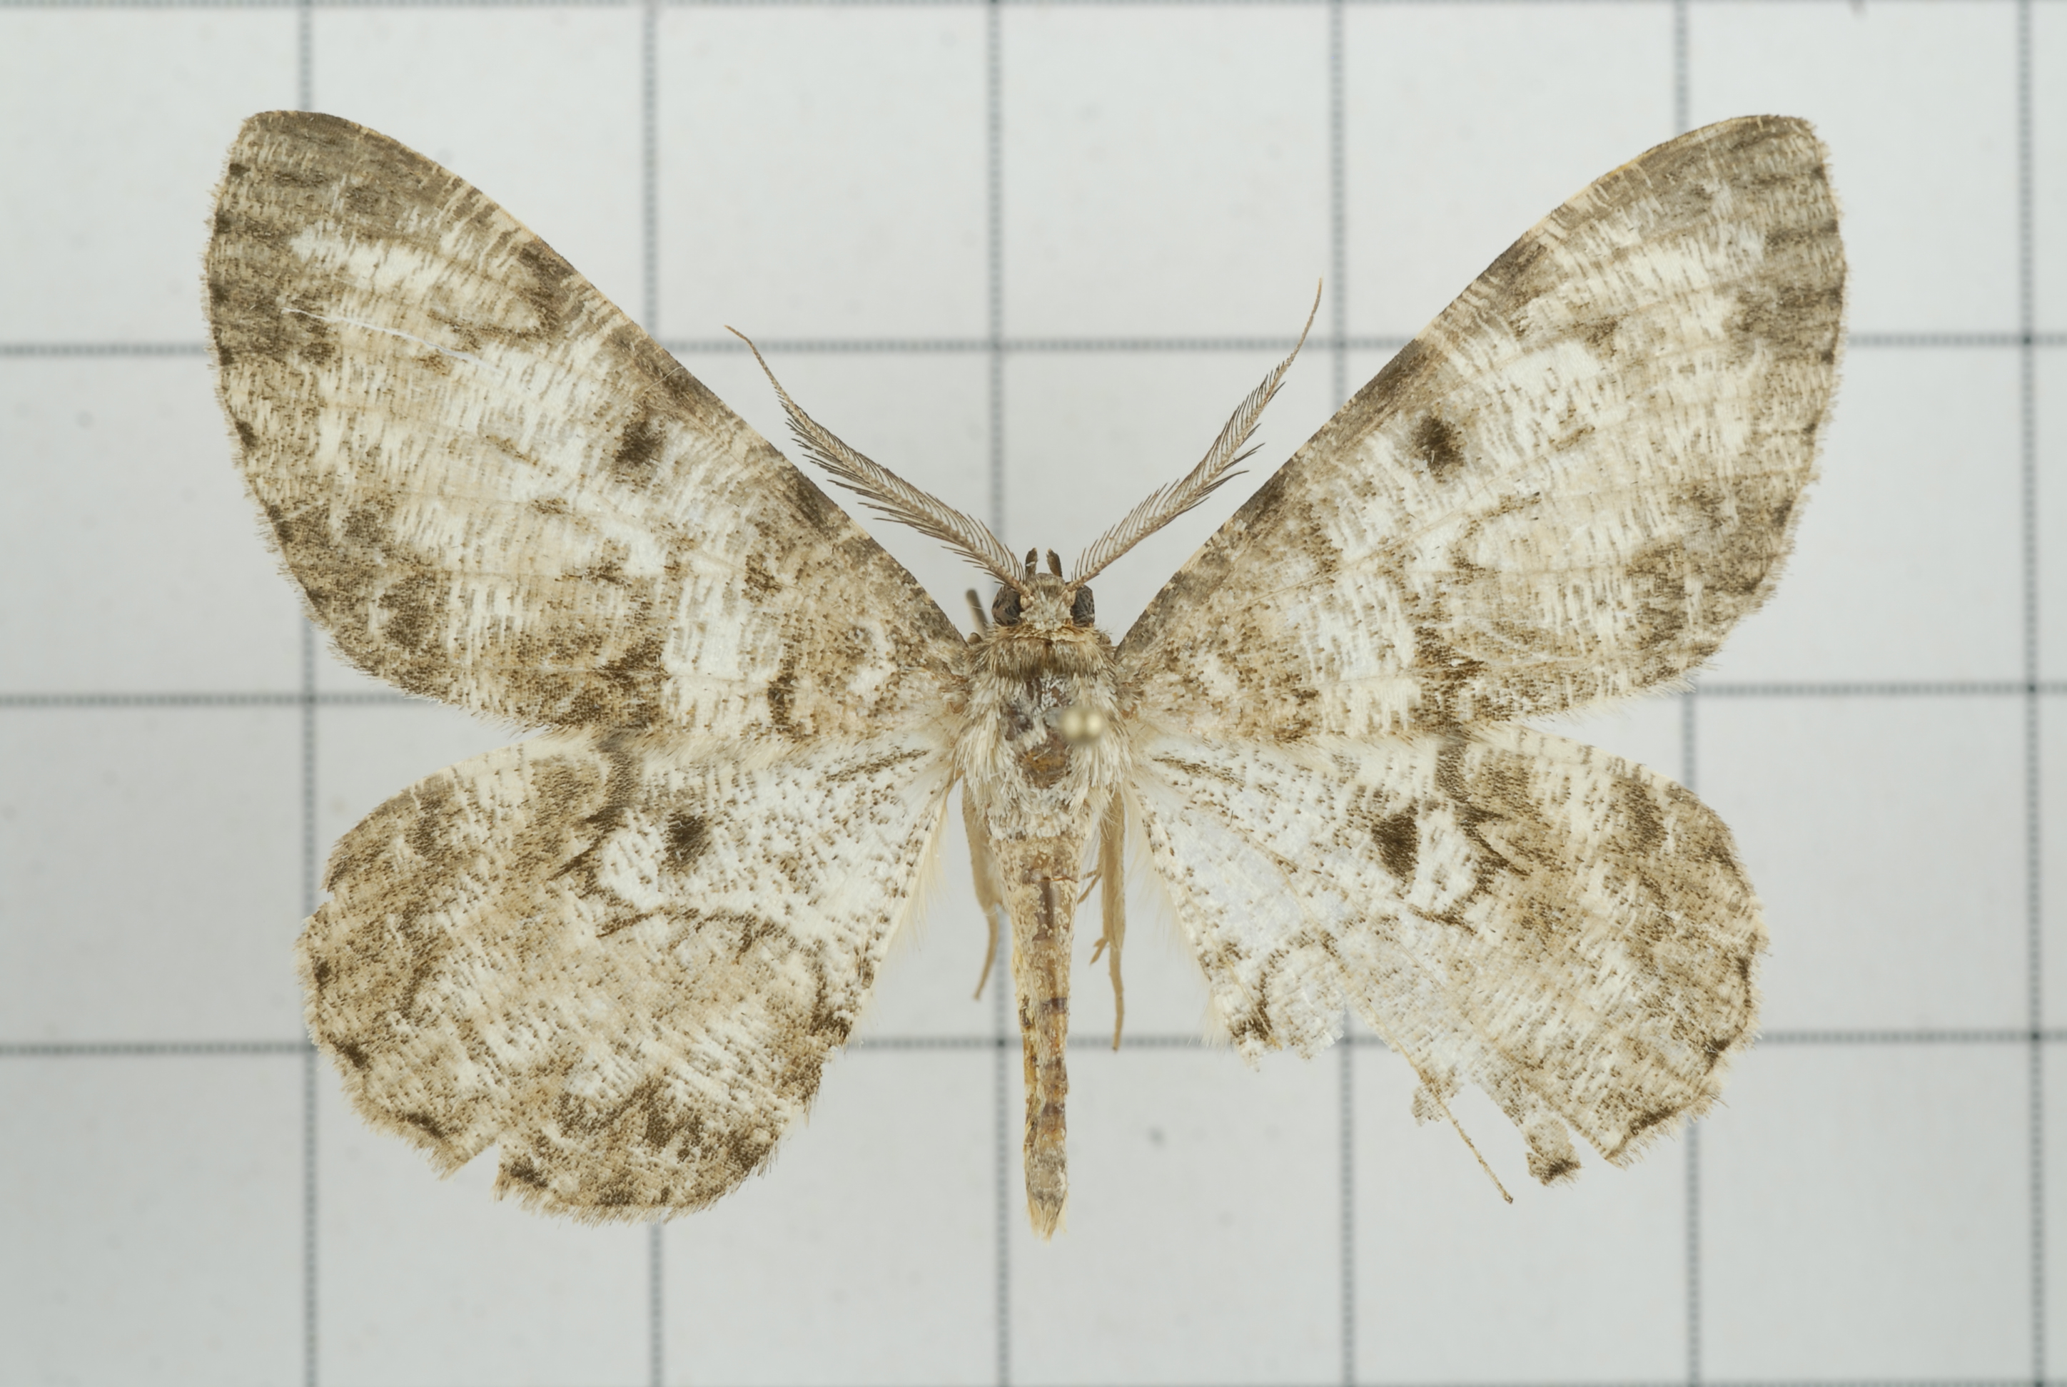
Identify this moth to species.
Hypomecis percnioides
